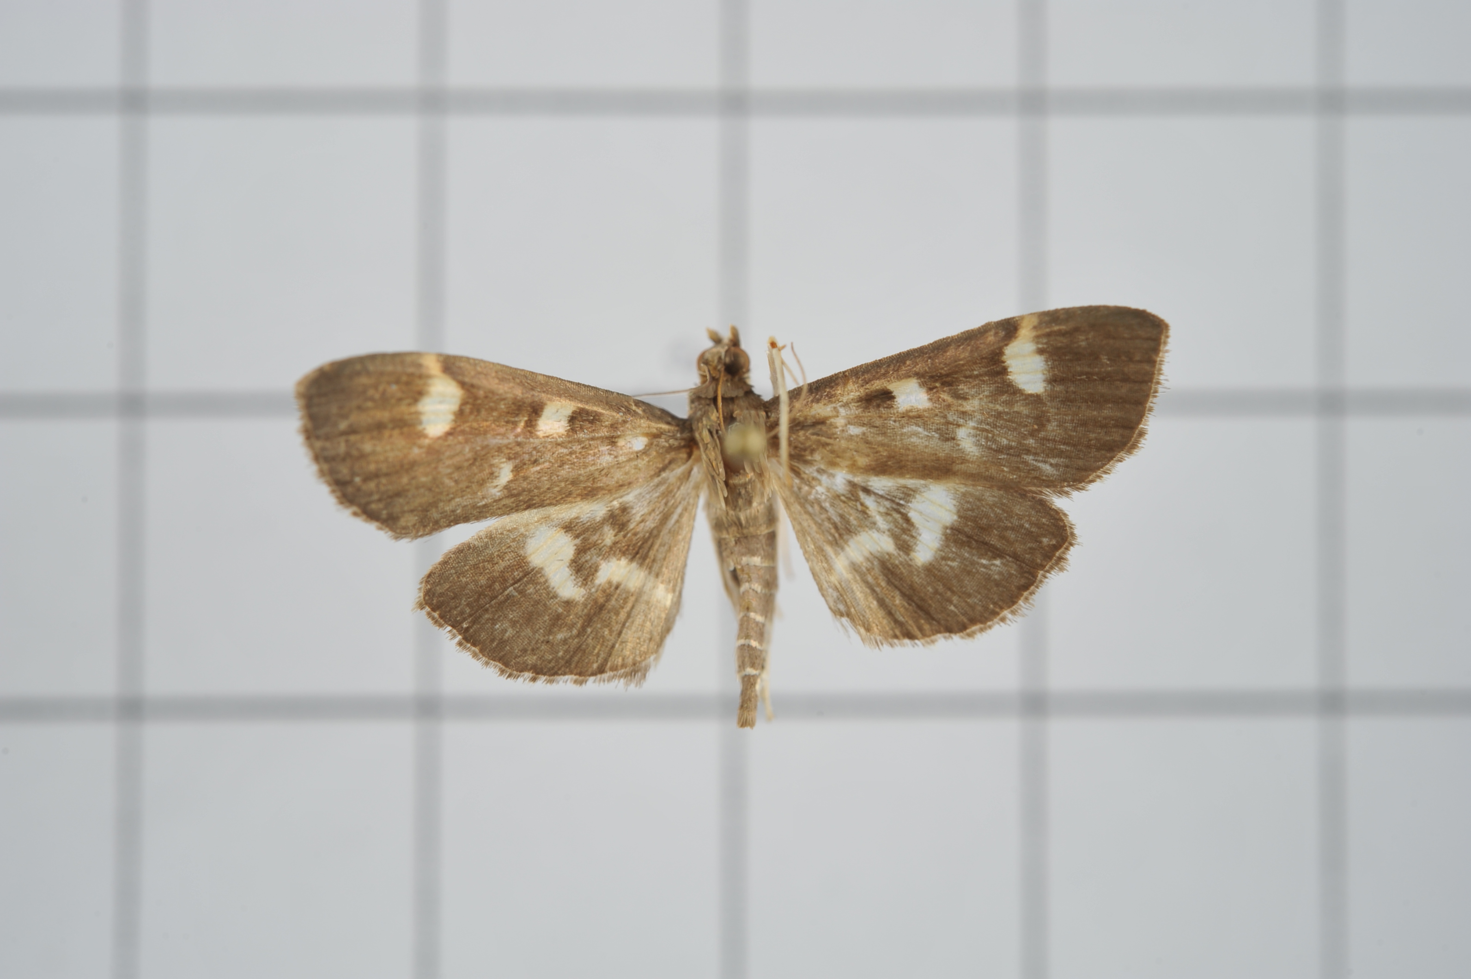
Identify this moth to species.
Herpetogramma luctuosalis
